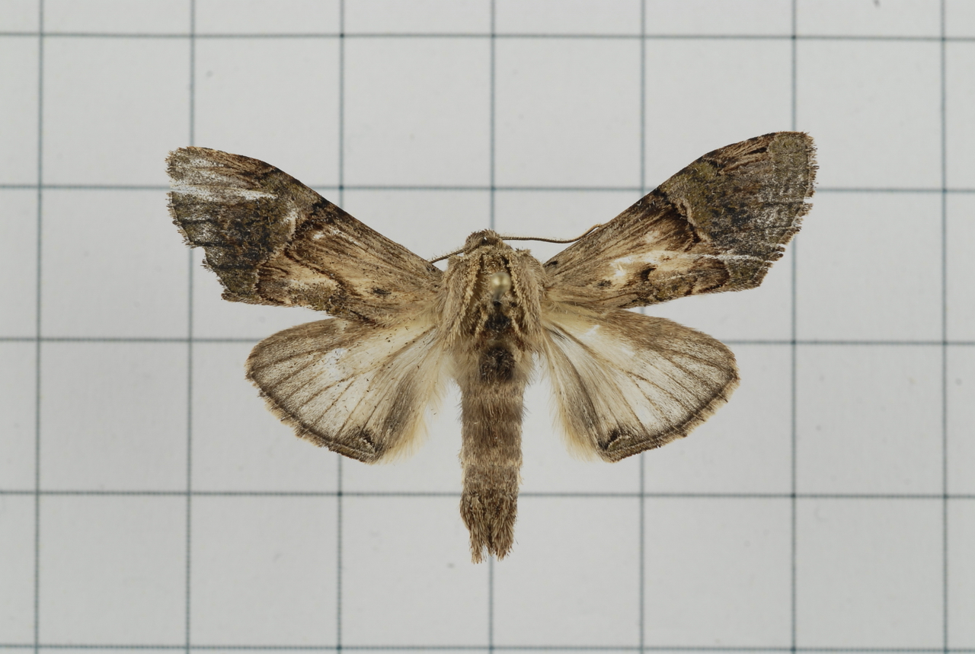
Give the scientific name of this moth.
Chadisra bipartita
